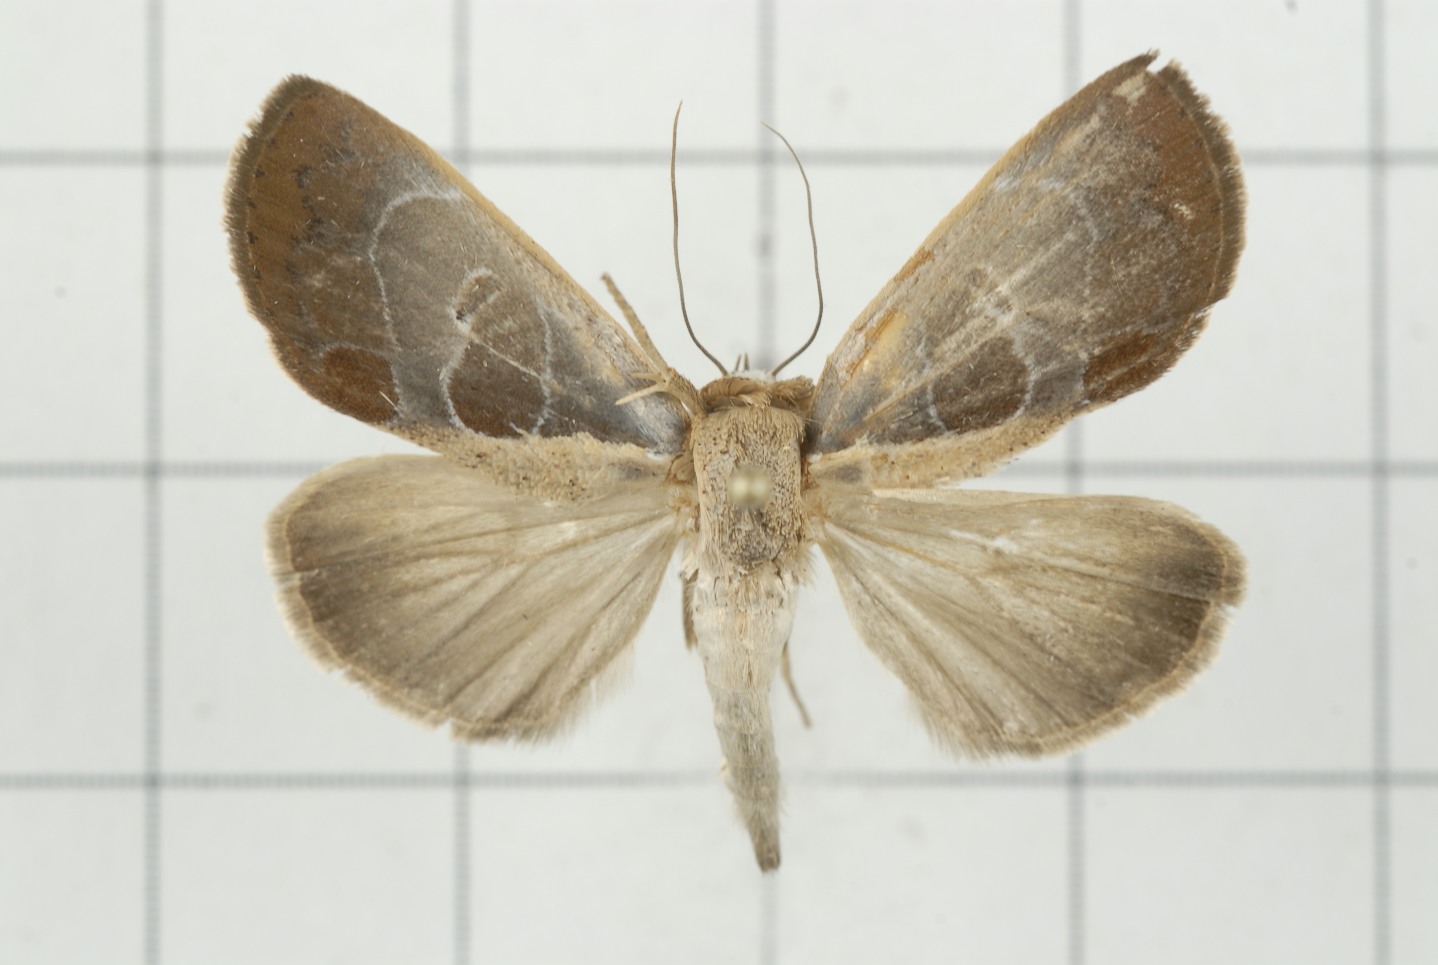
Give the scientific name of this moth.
Westermannia elliptica elliptica
